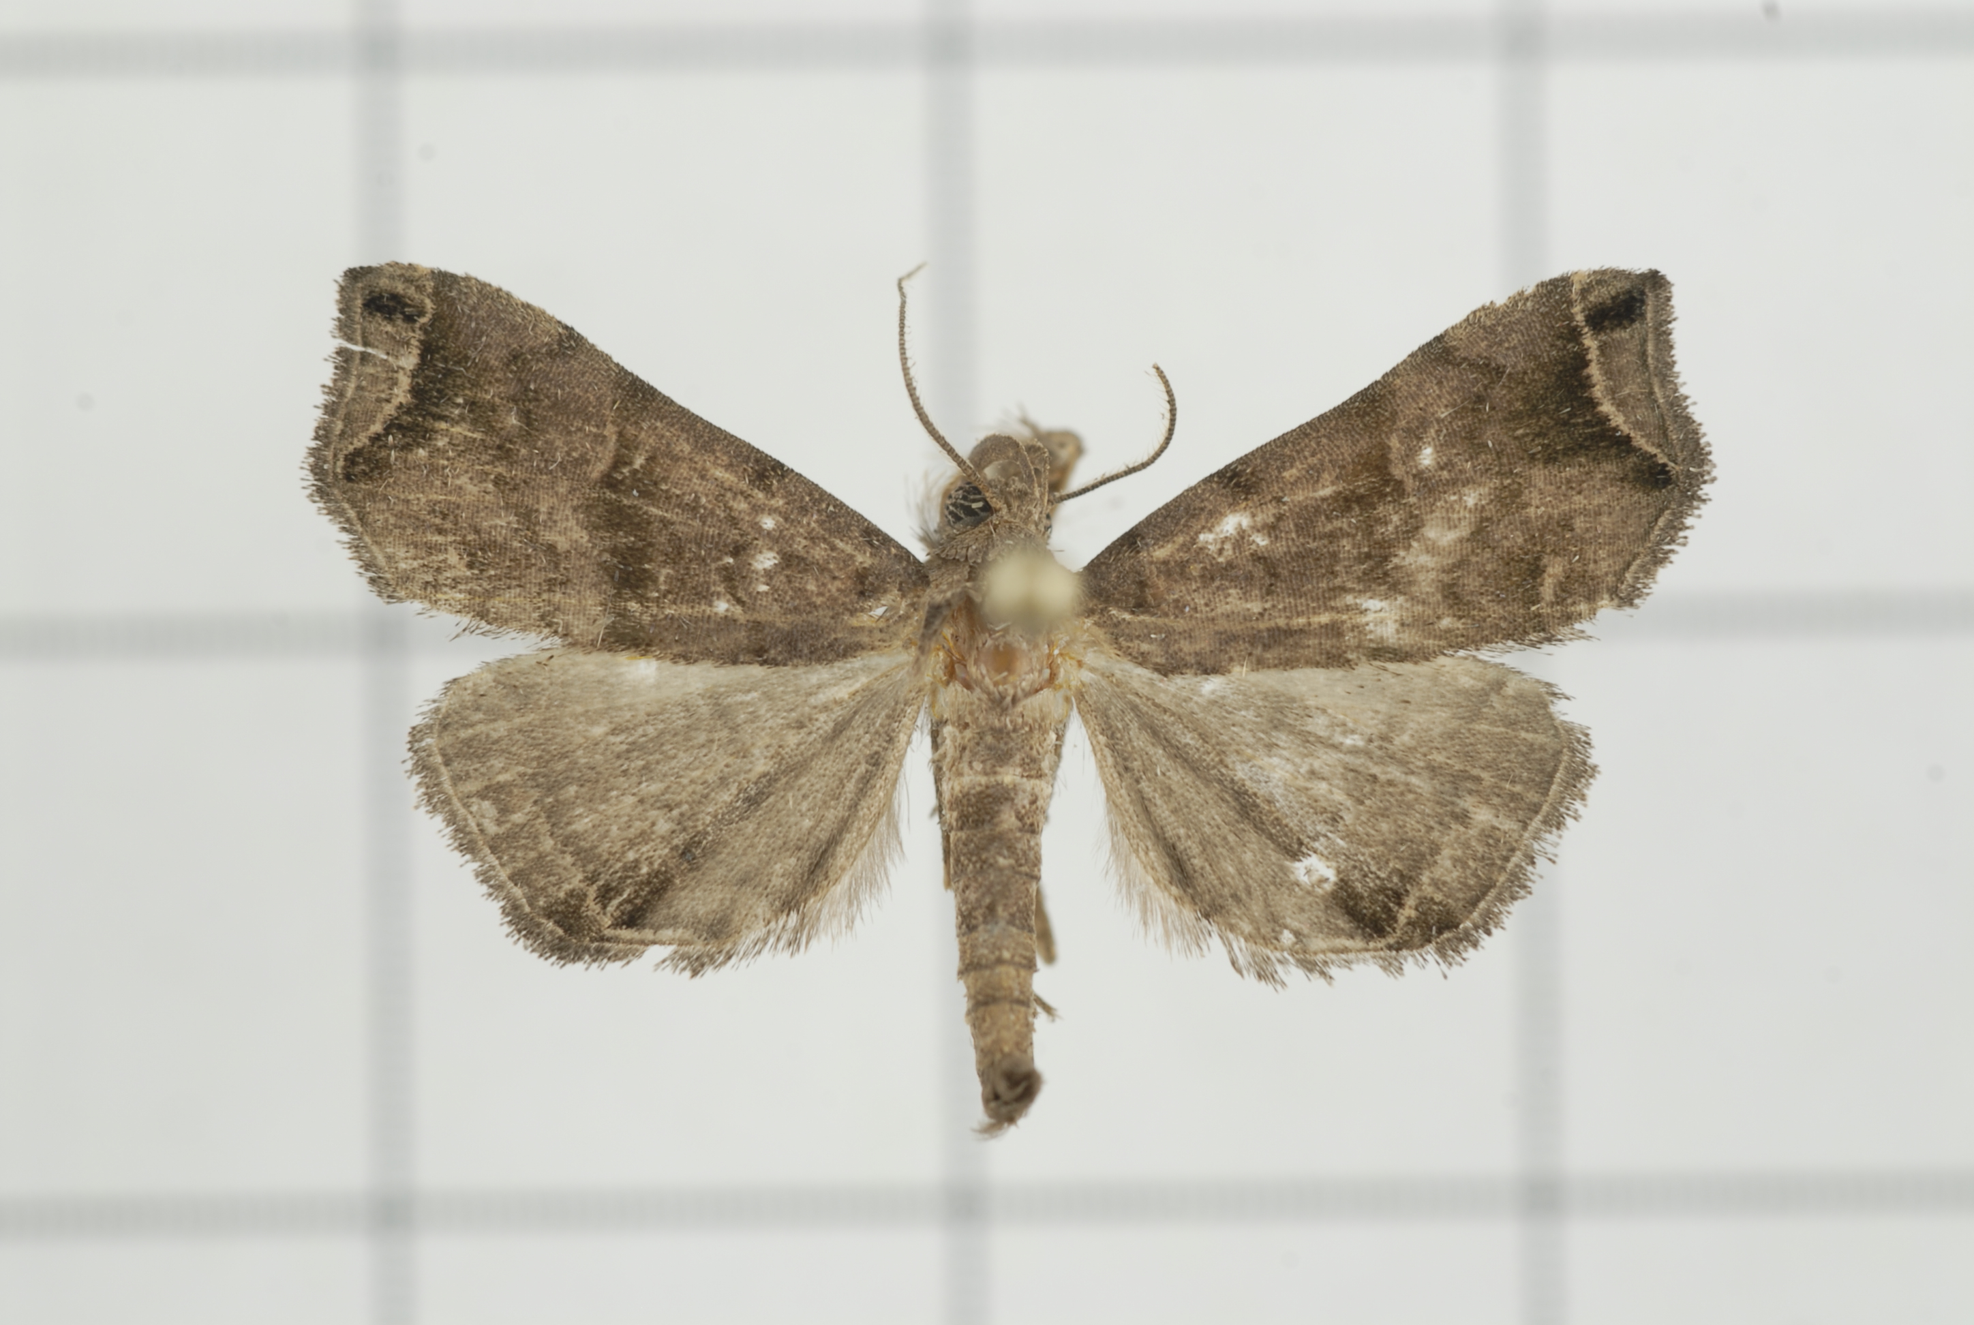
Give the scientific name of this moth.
Hipoepa biasalis
